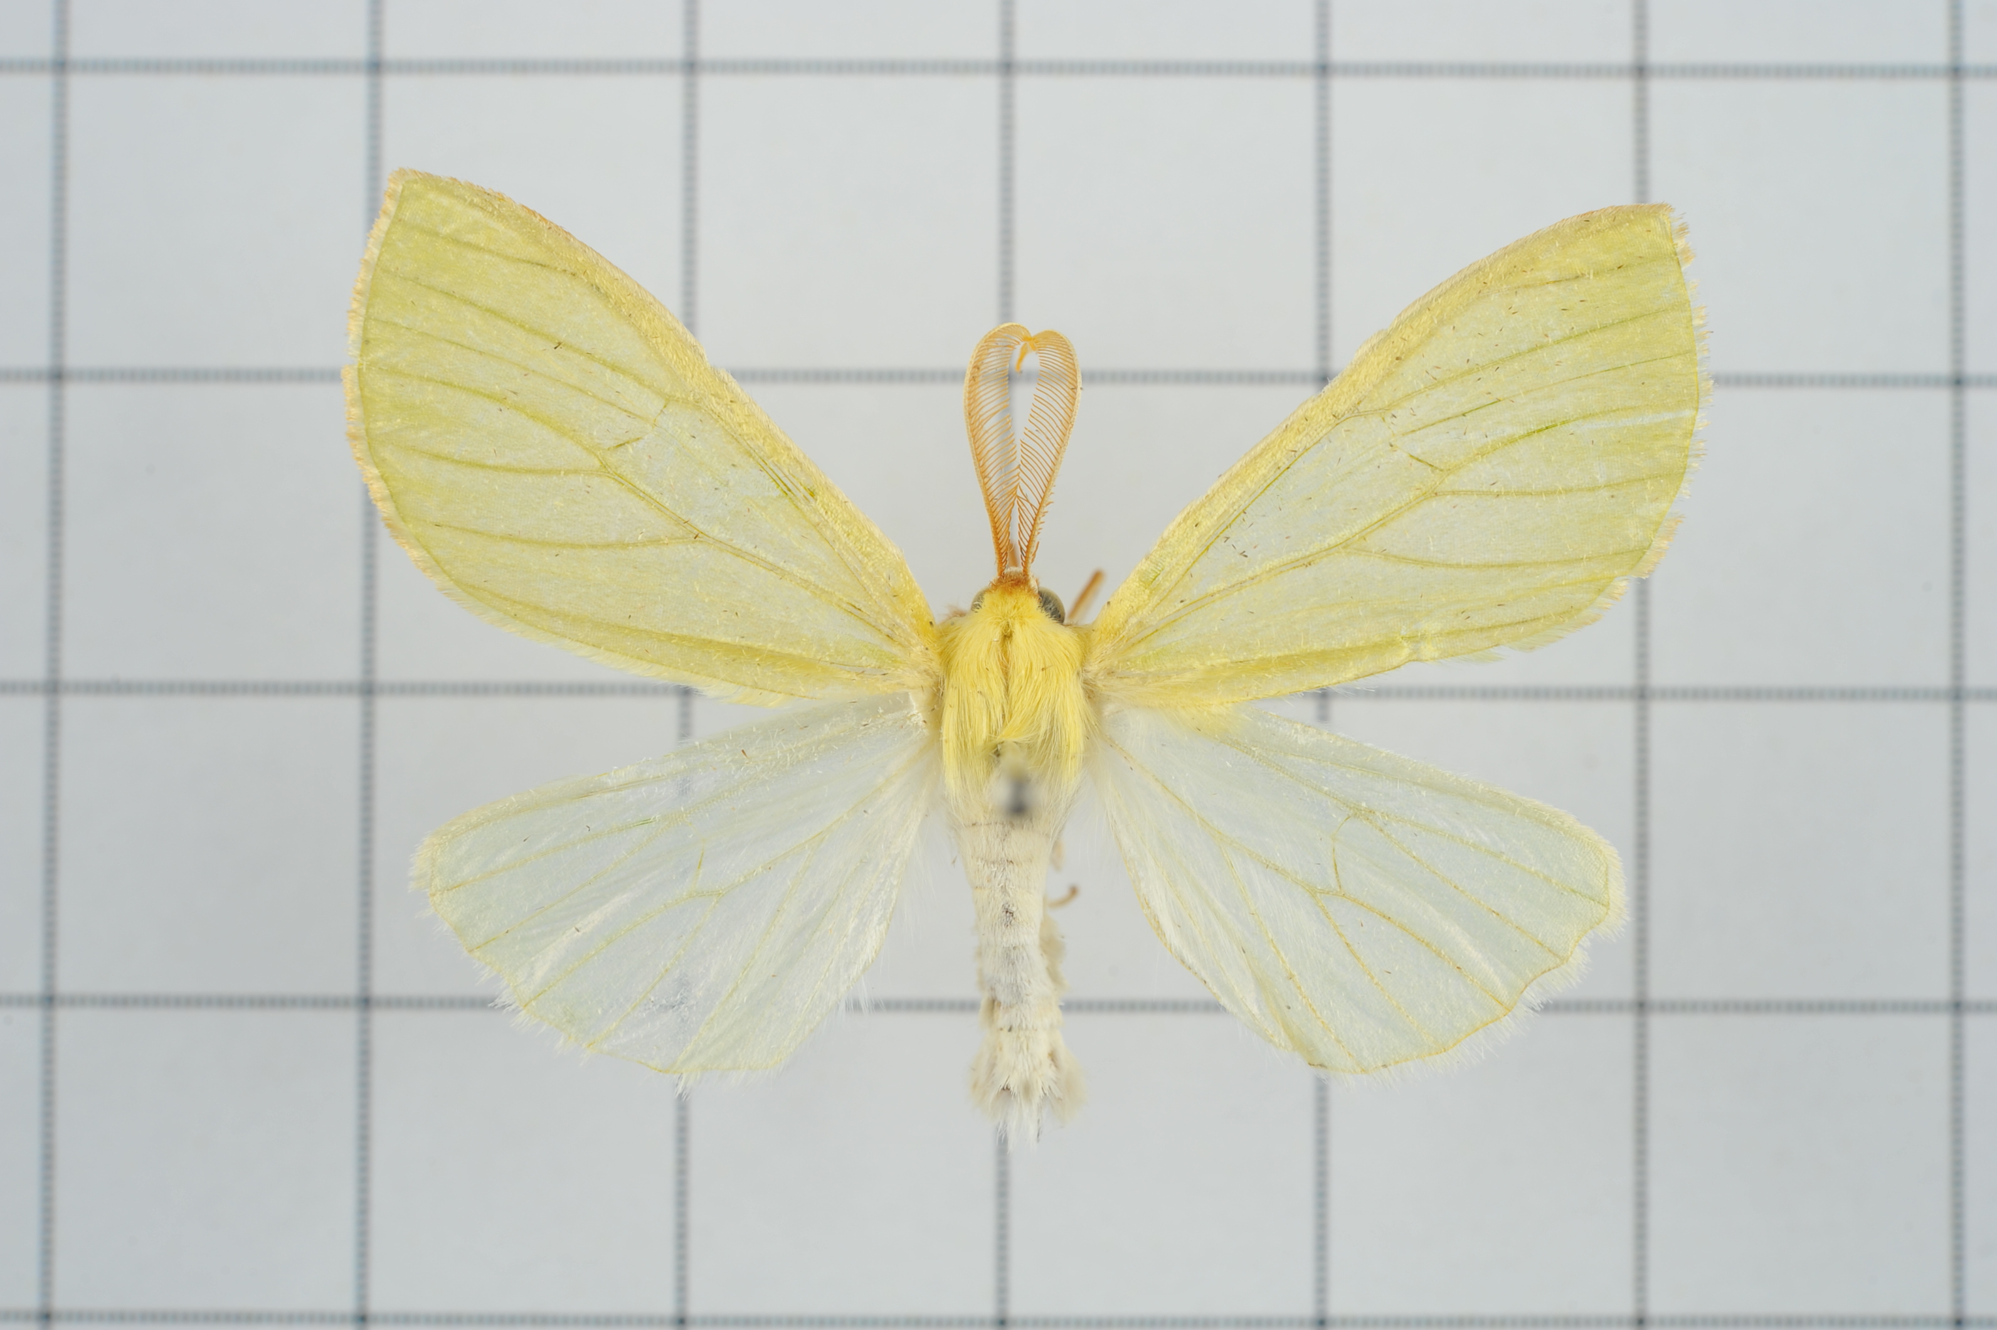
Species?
Doratoptera lutea
